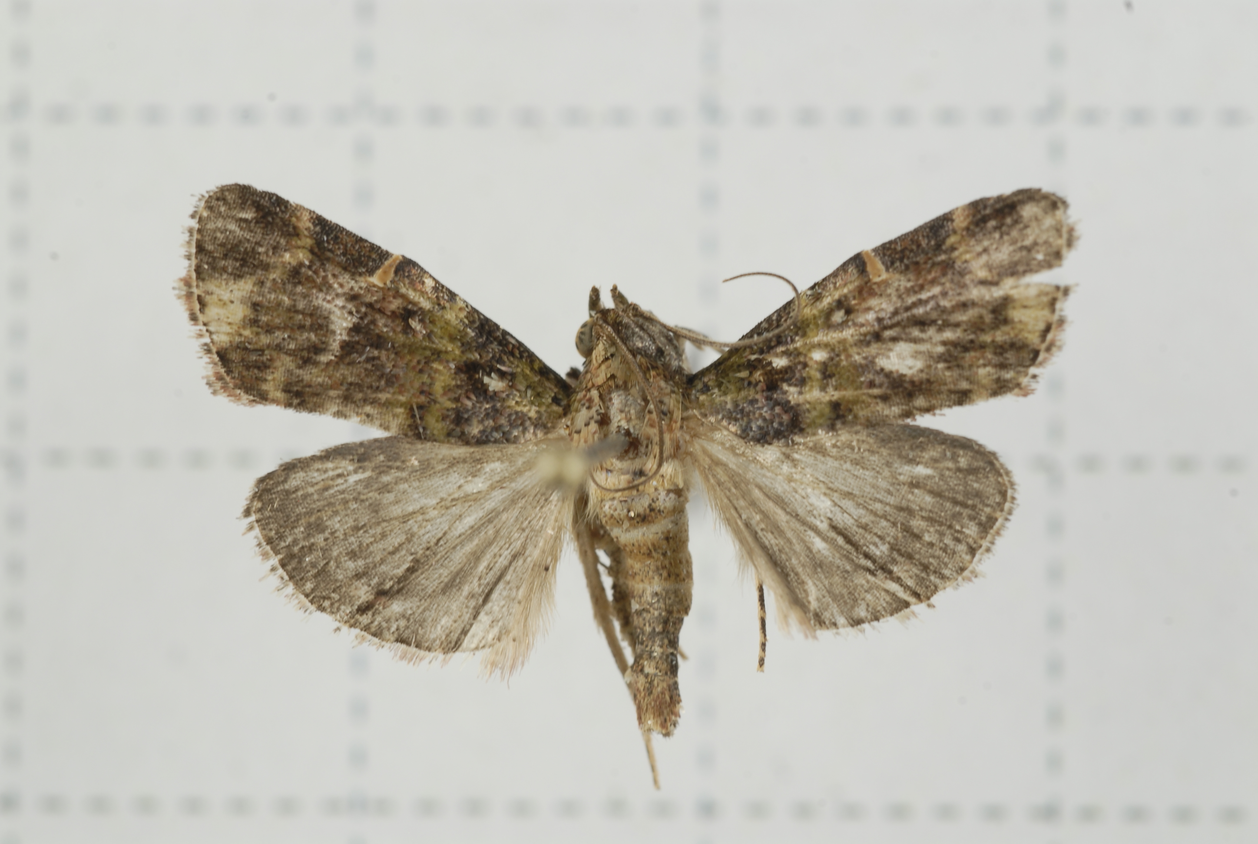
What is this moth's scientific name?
Orthaga olivacea
